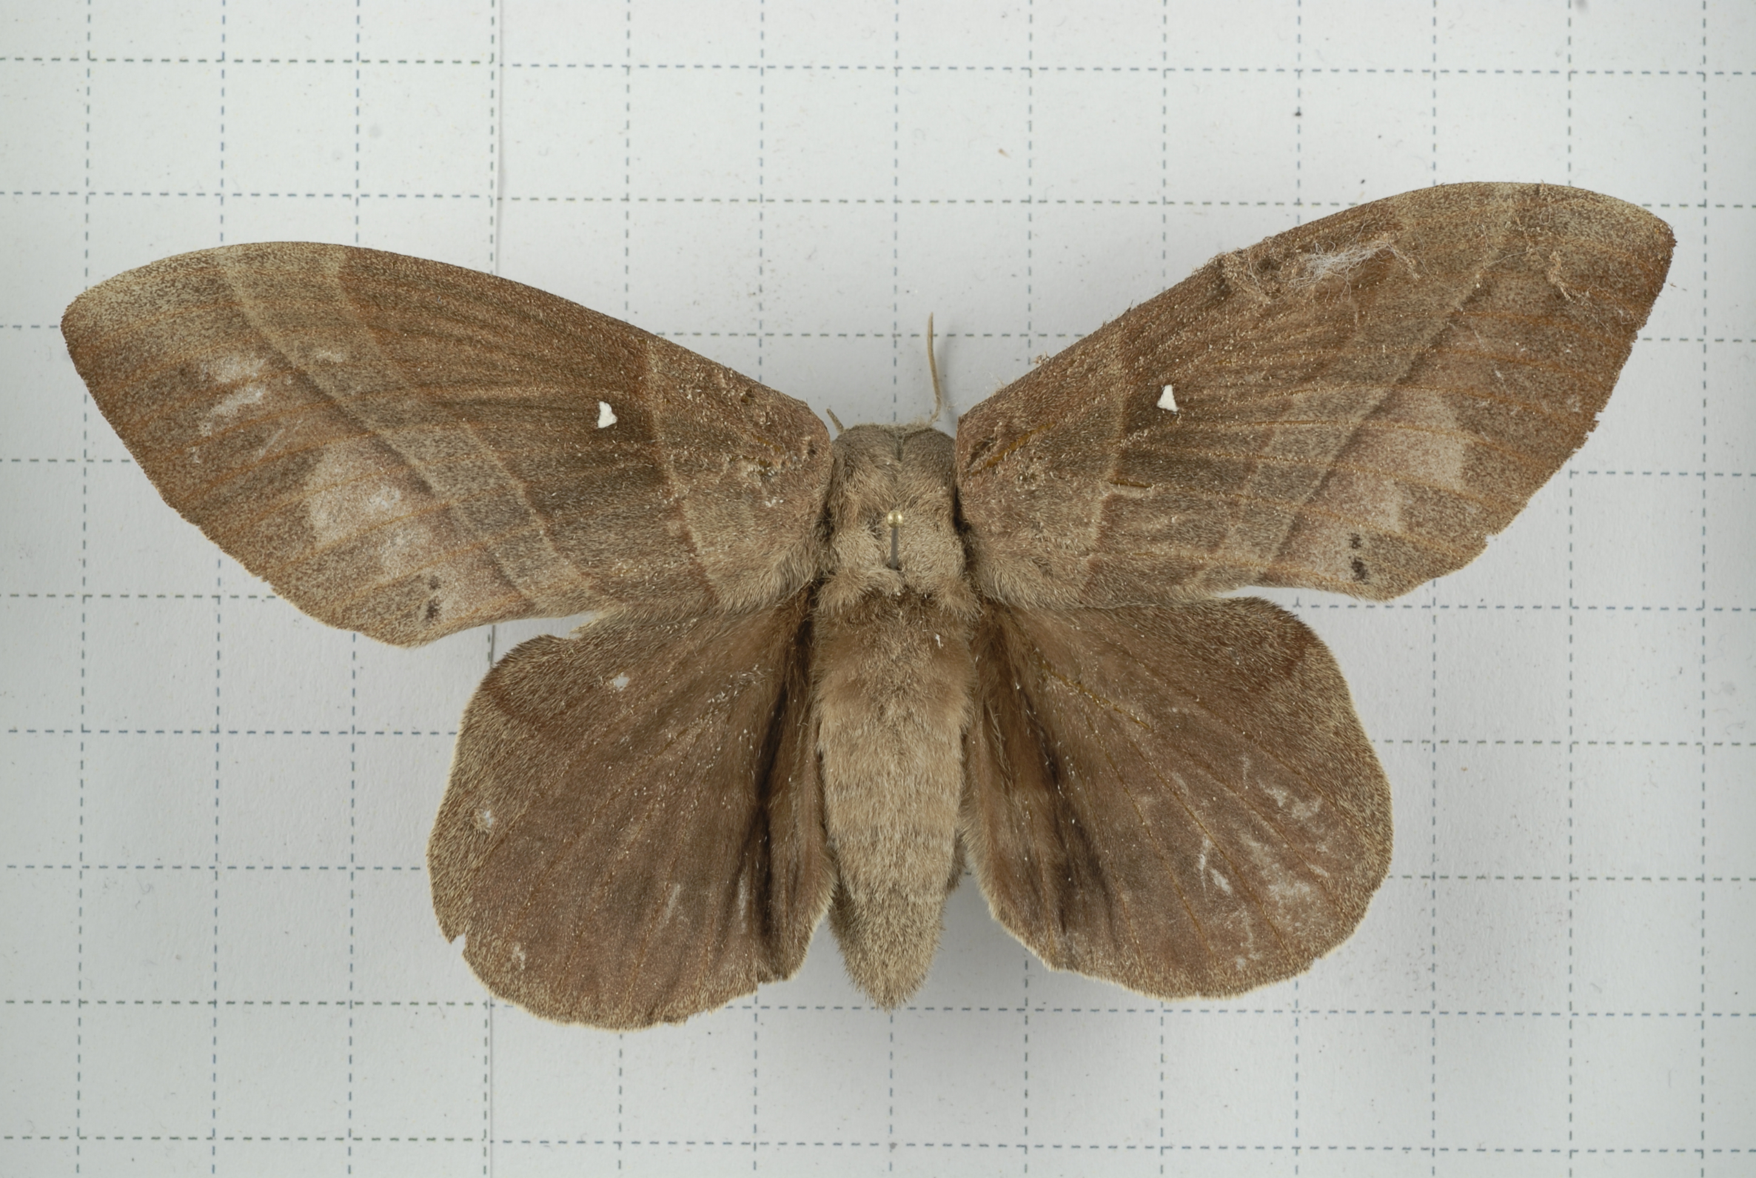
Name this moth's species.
Lebeda nobilis nobilis
